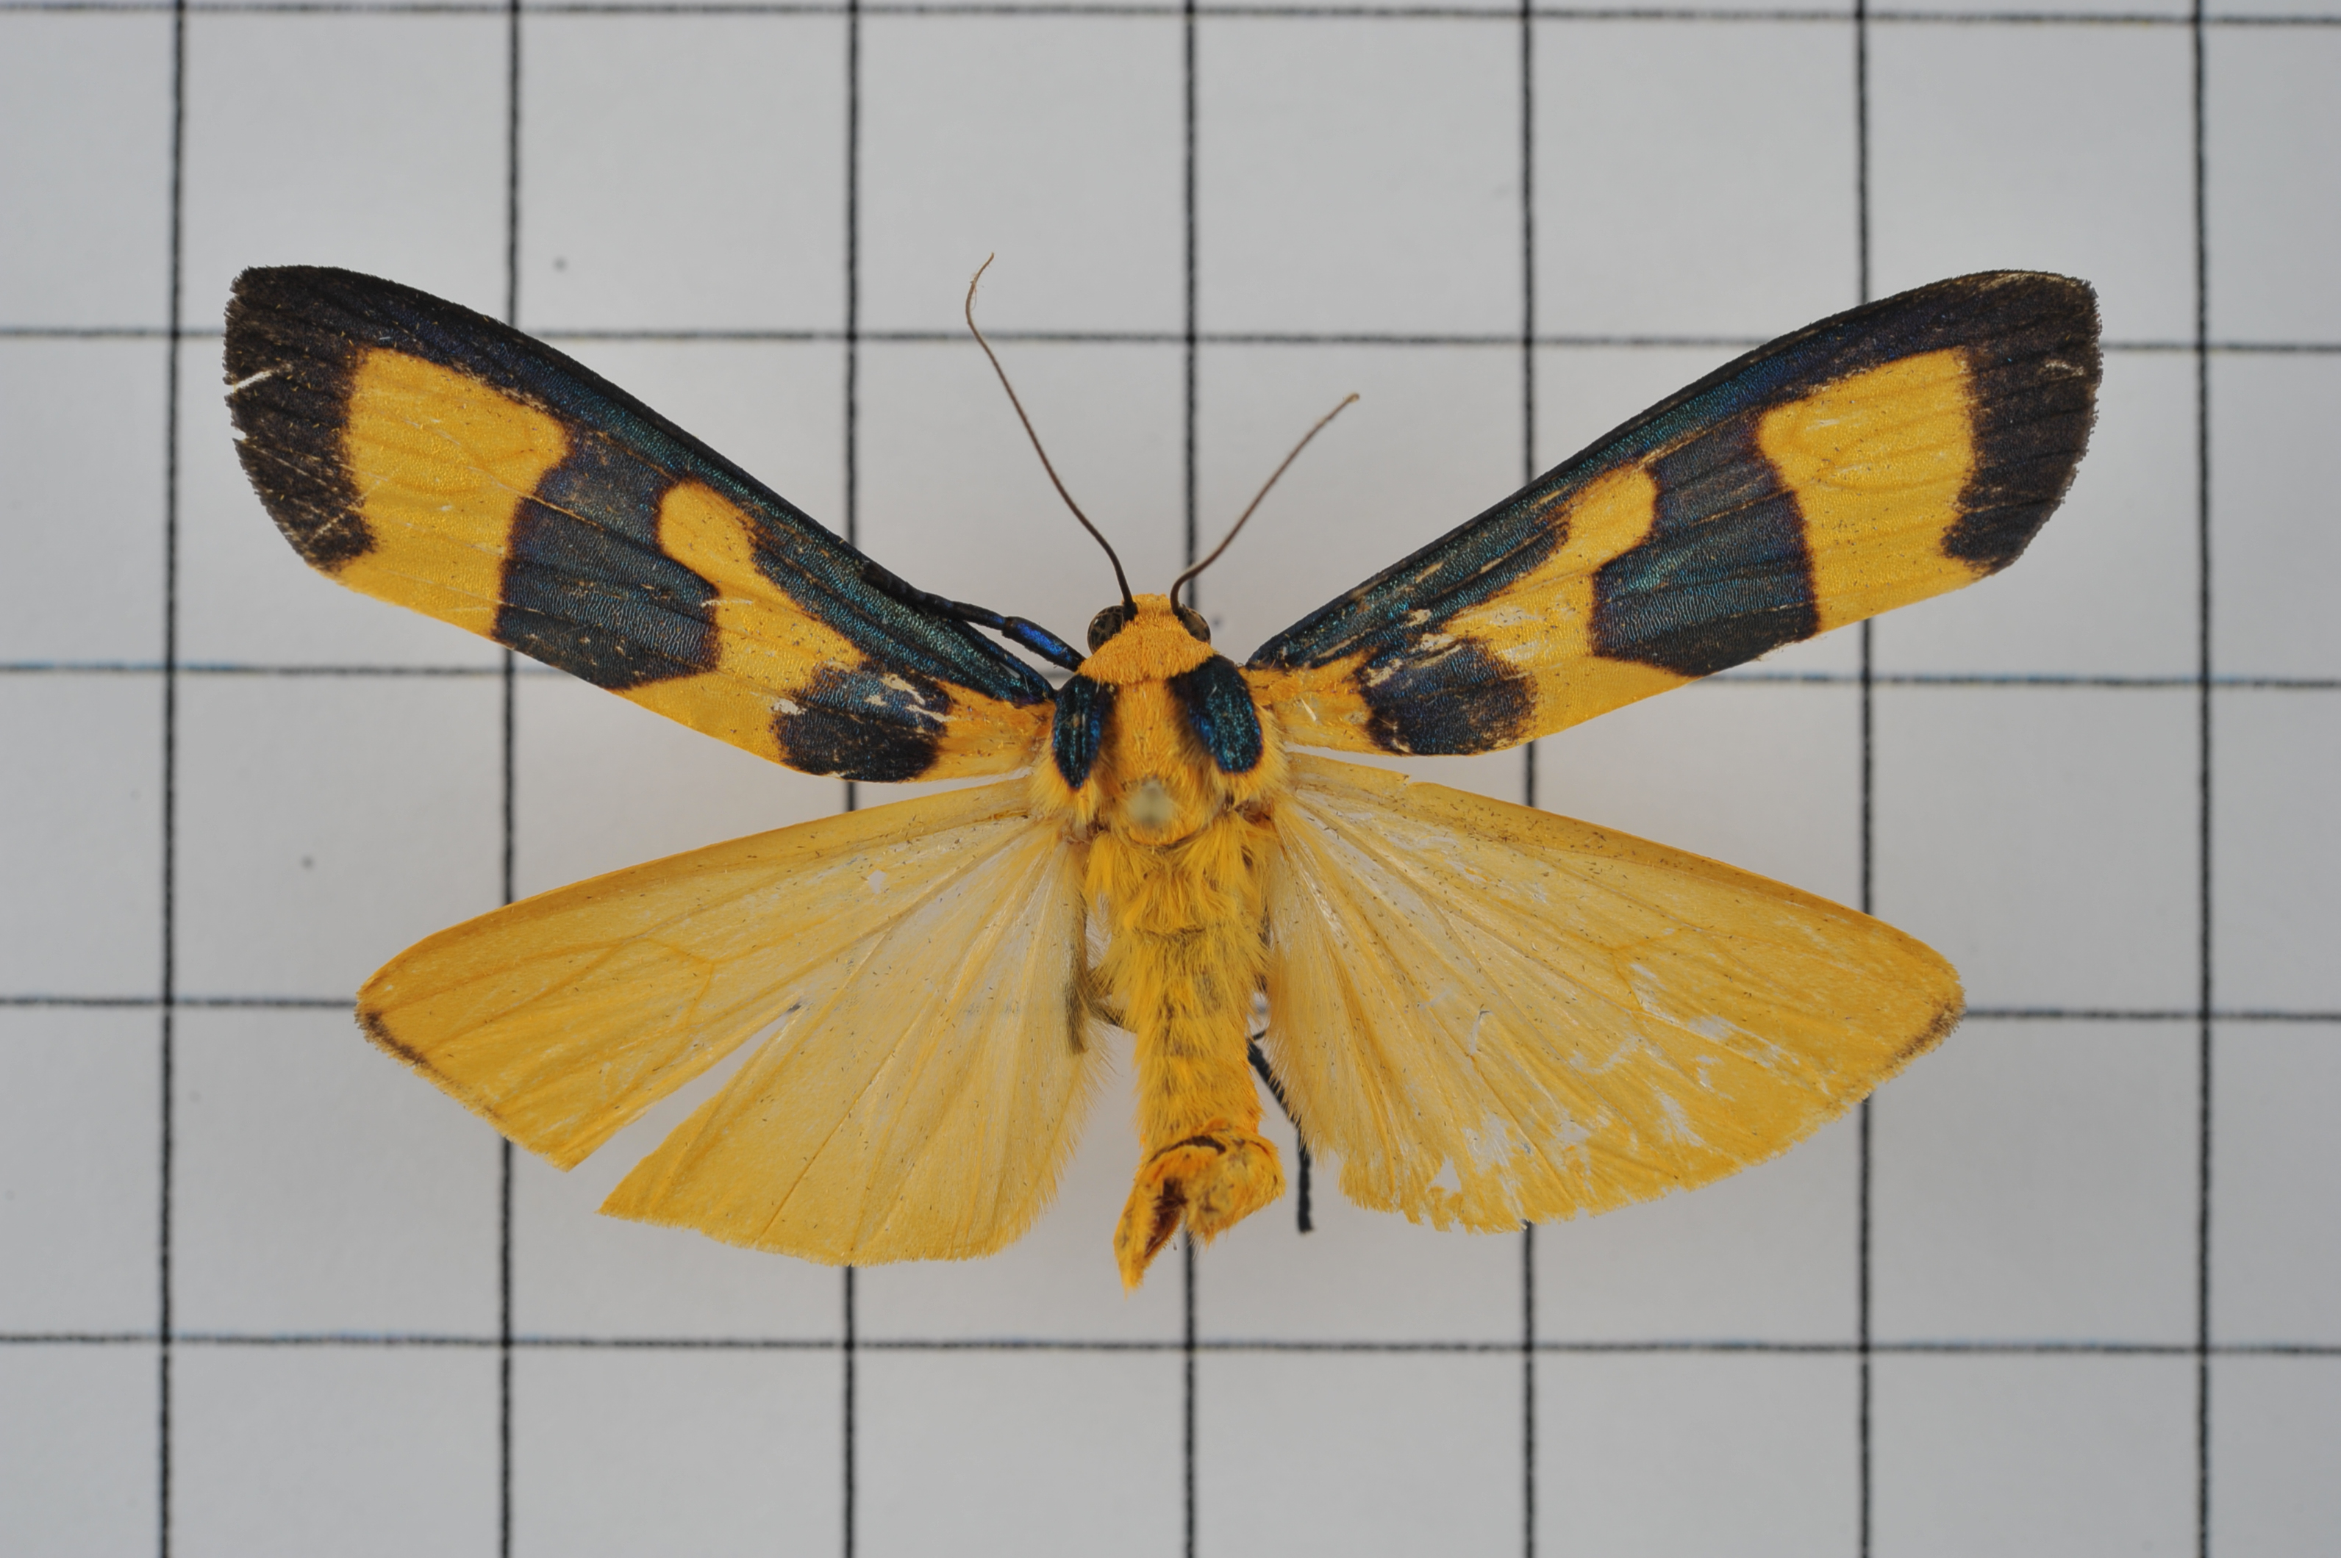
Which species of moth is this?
Chrysaeglia magnifica
